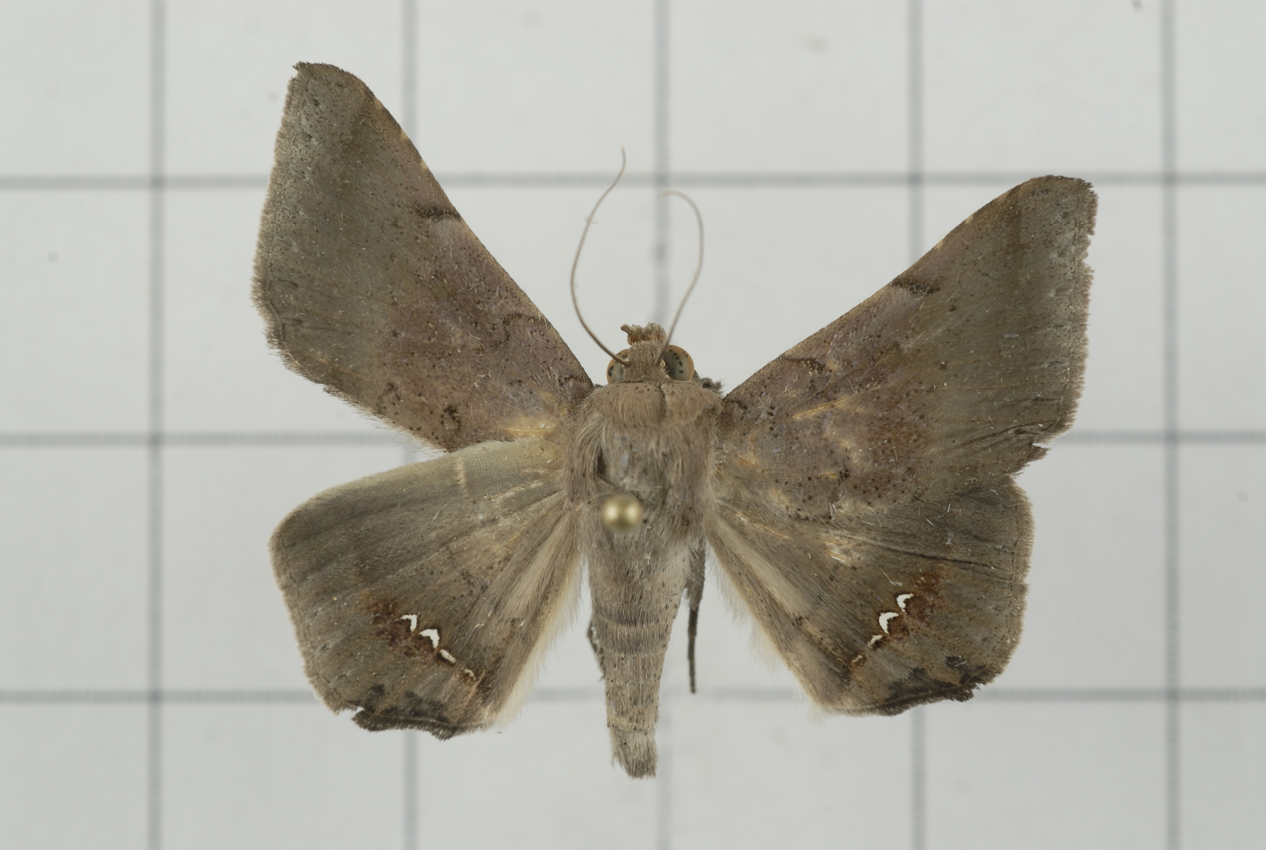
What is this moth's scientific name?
Macaldenia palumba
